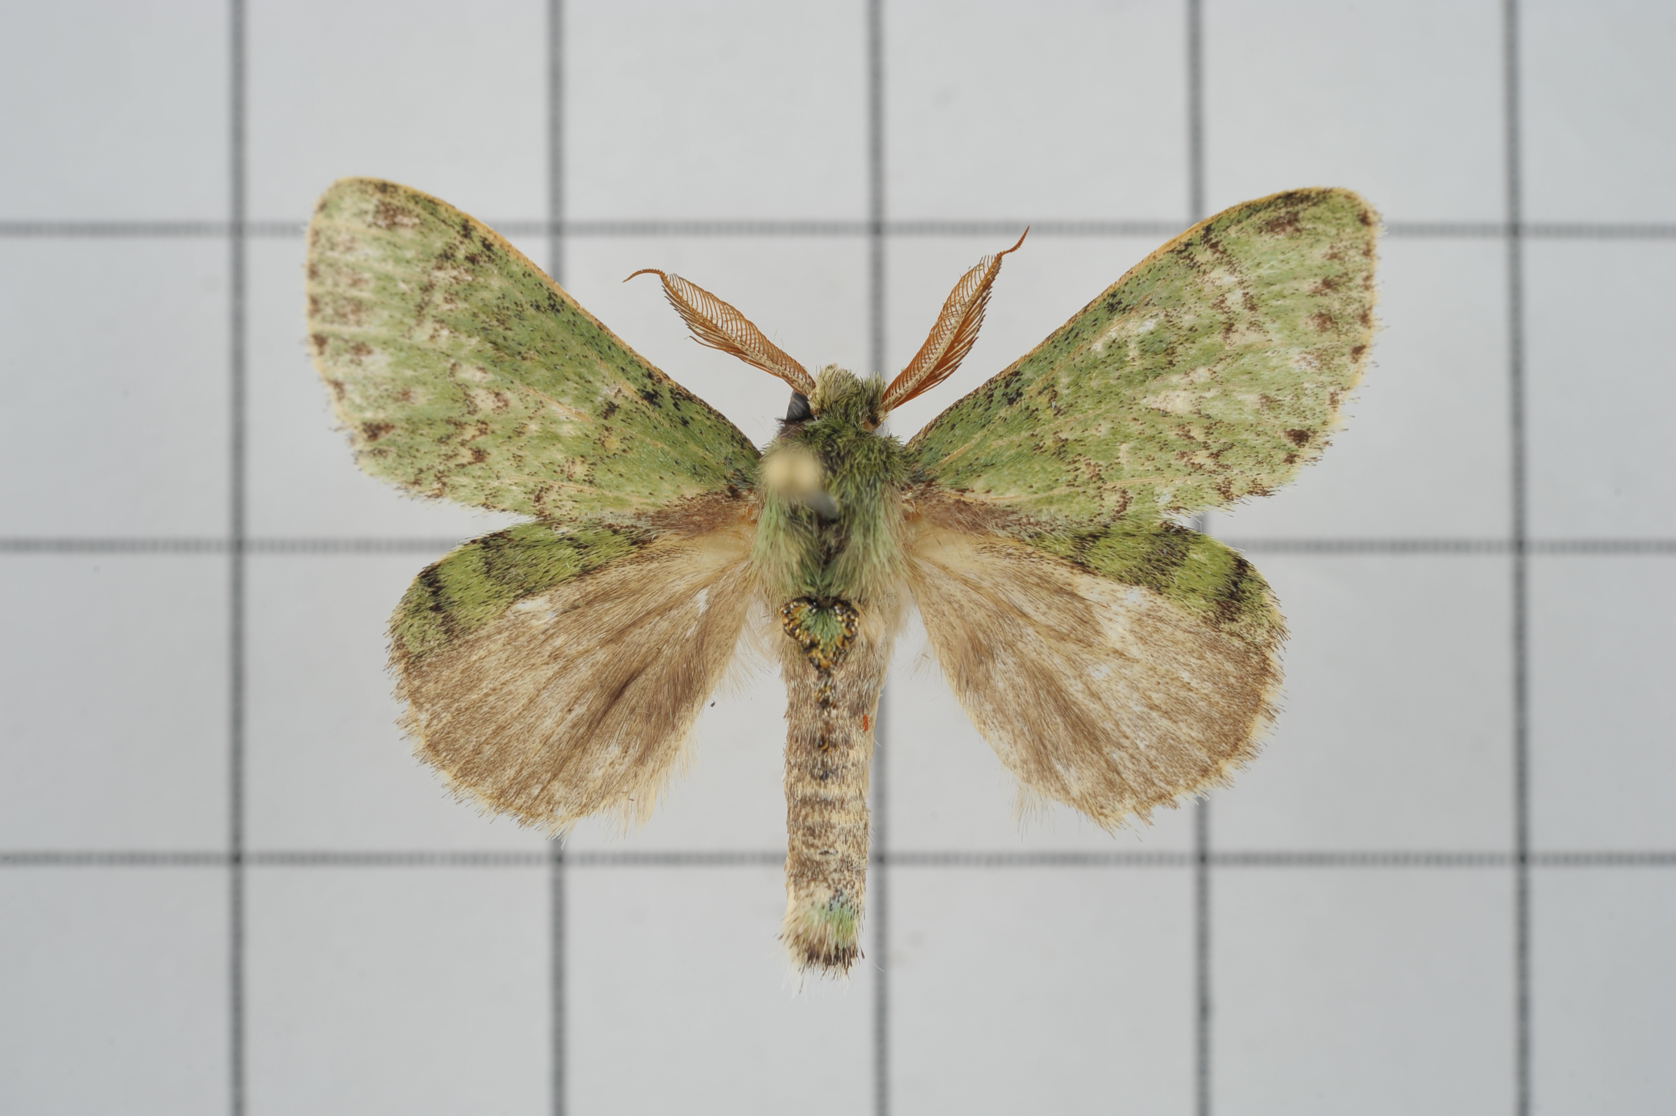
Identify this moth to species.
Benbowia takamukuanus
